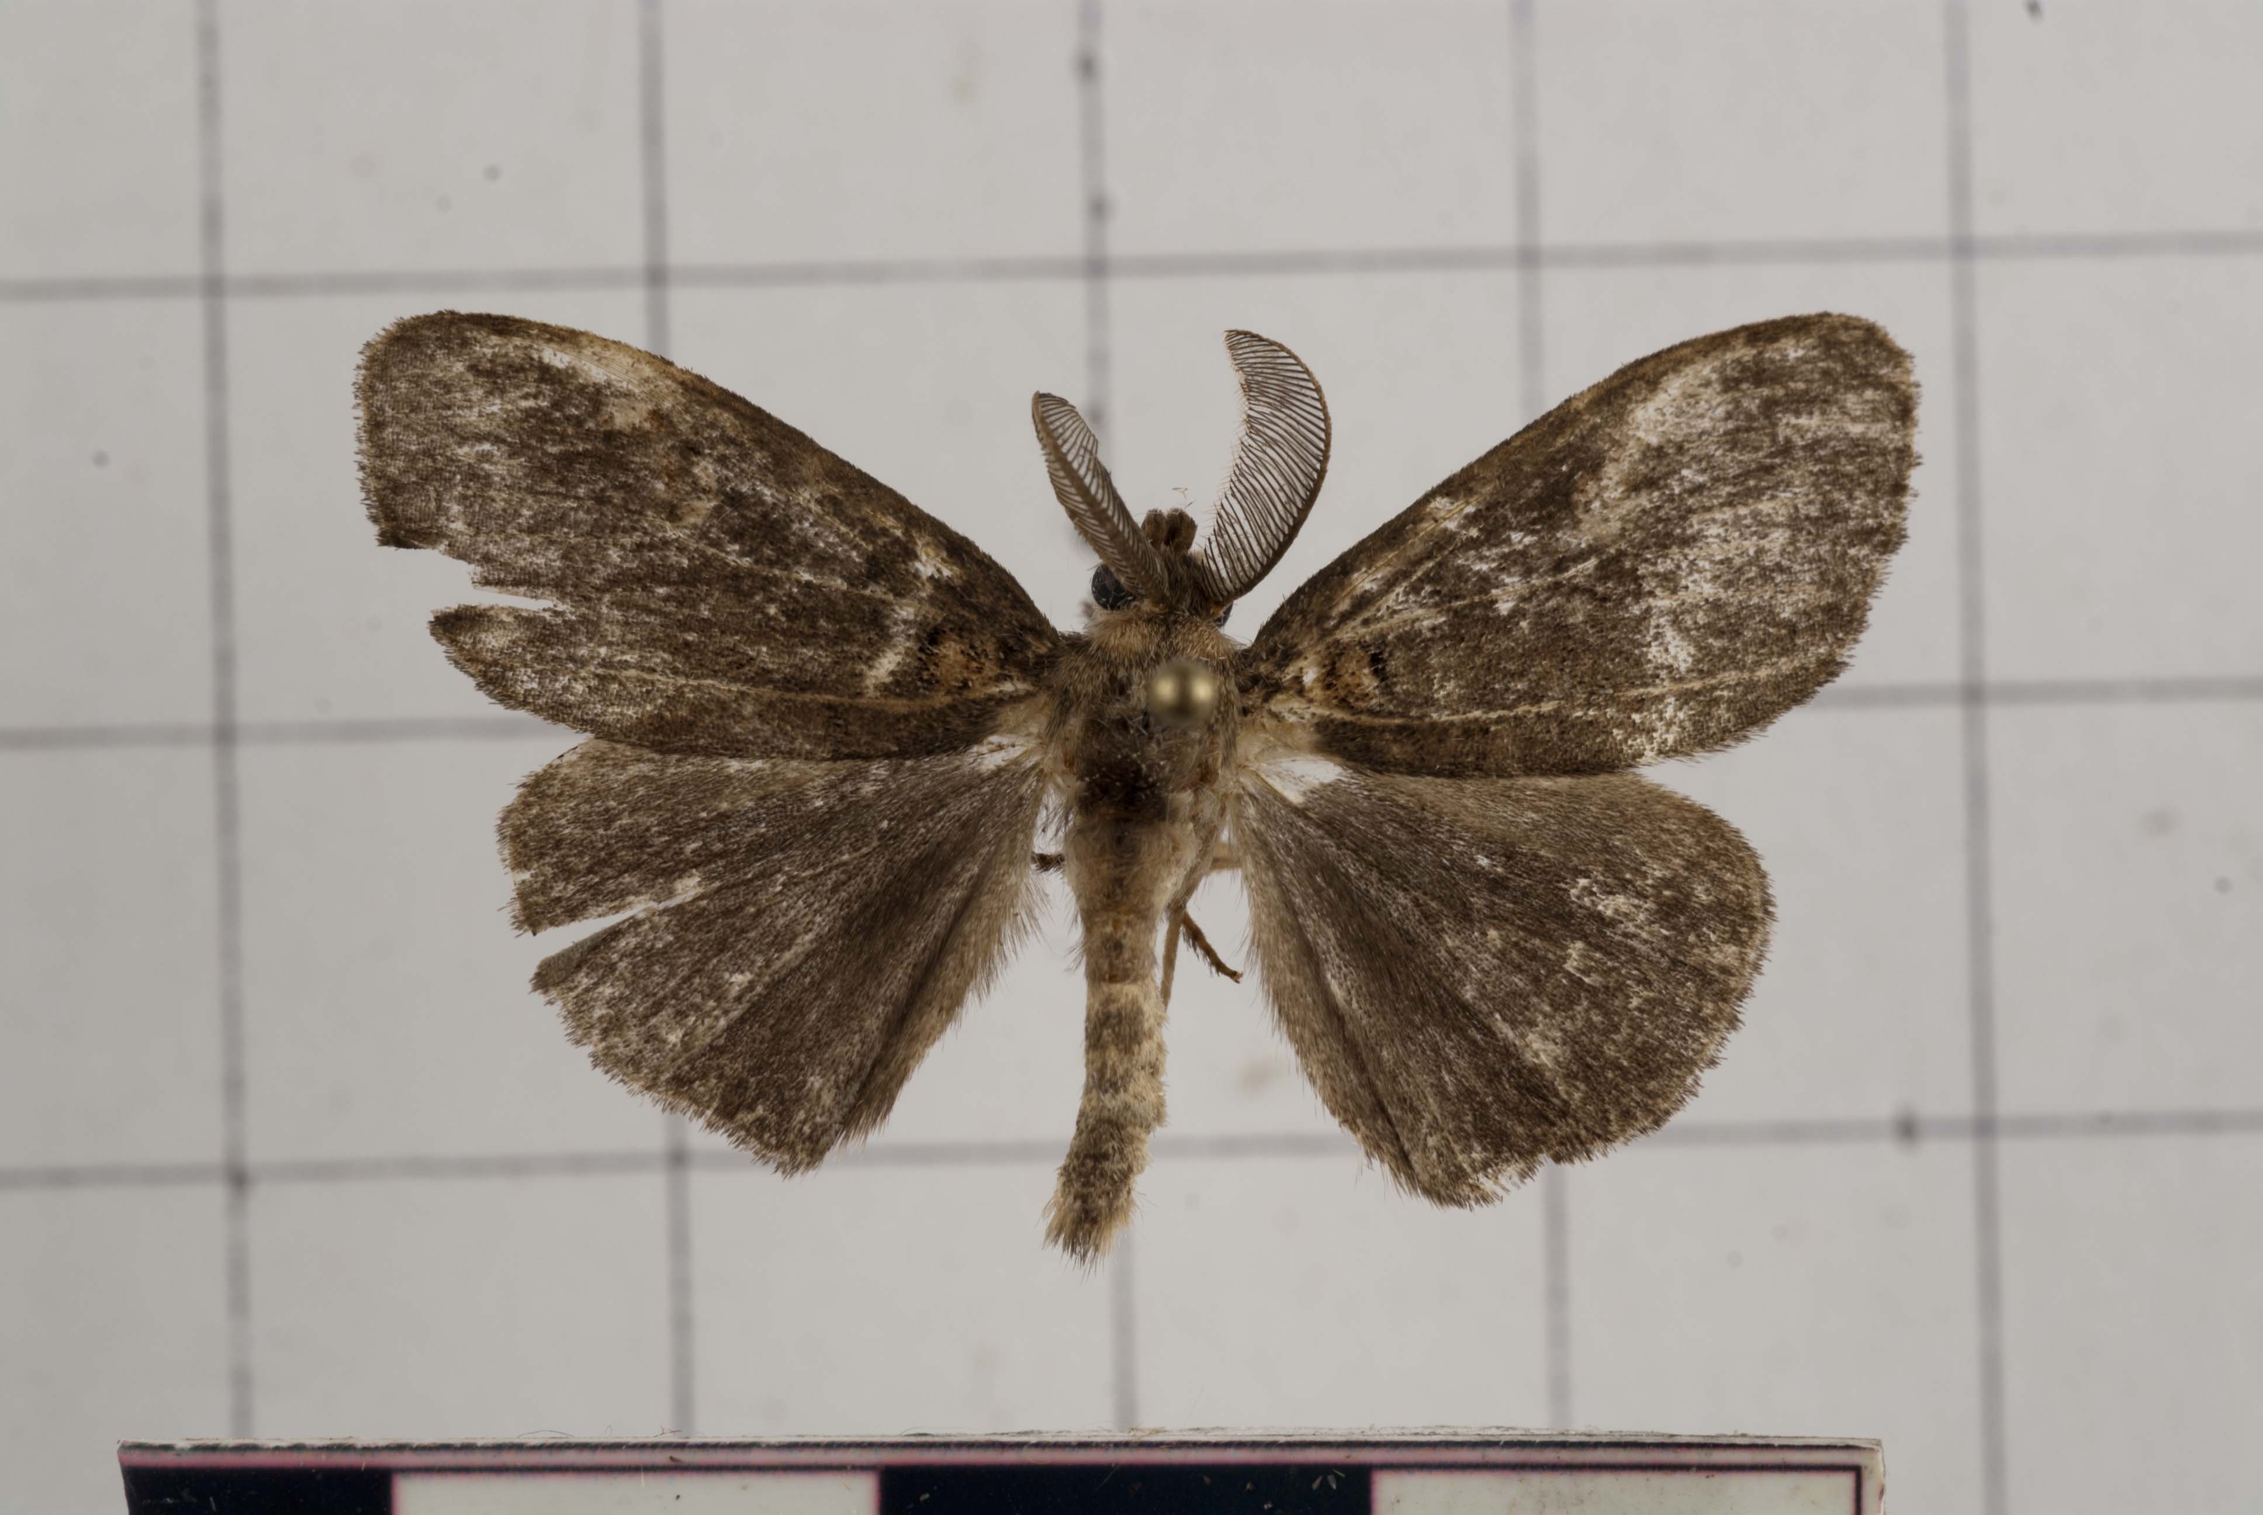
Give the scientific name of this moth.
Olene dudgeoni
